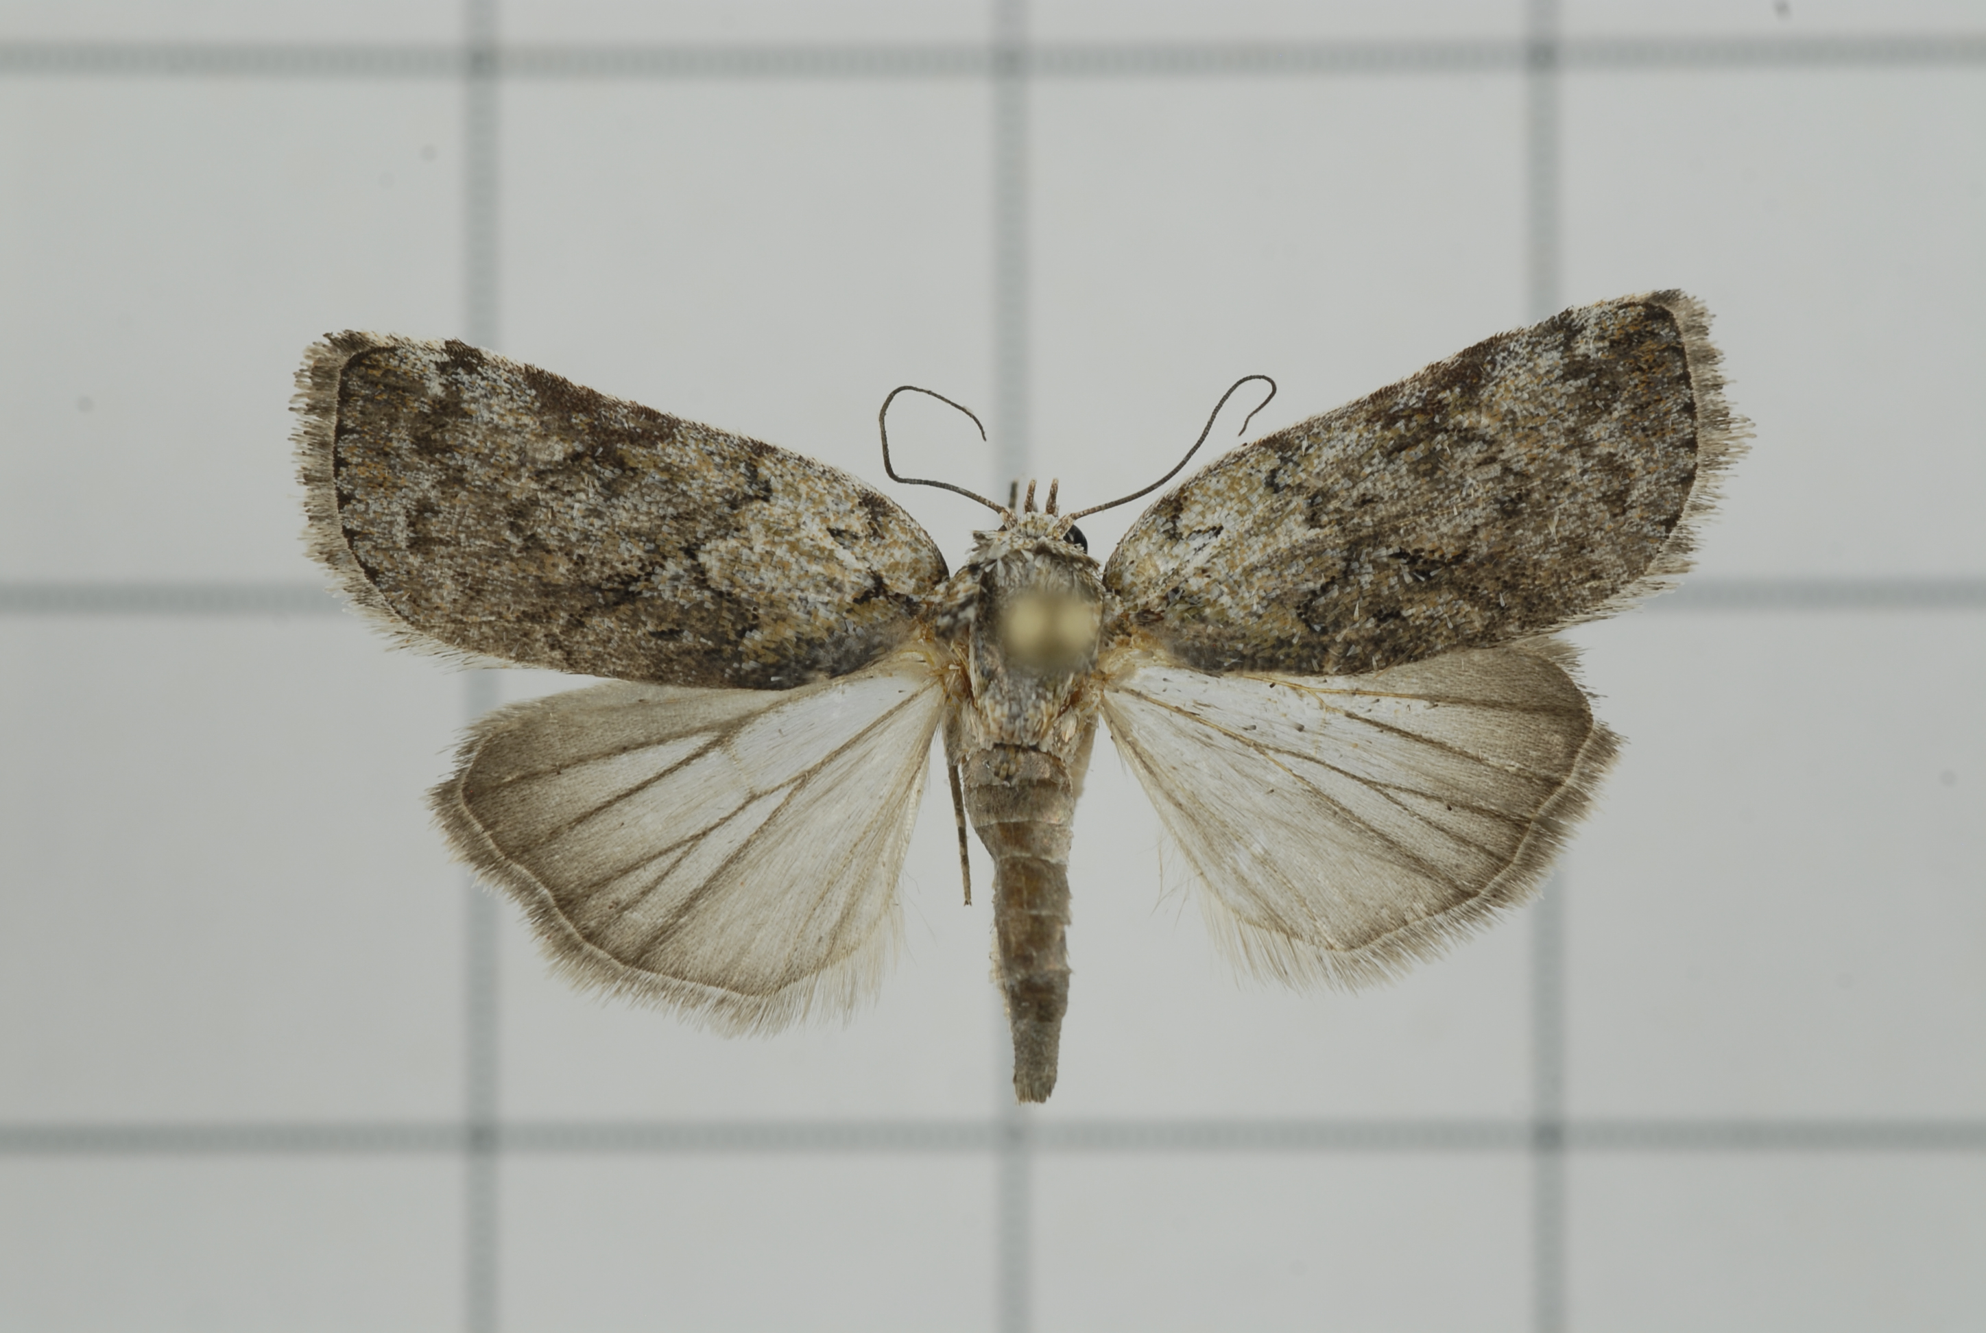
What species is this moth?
Characoma glaucopasta
